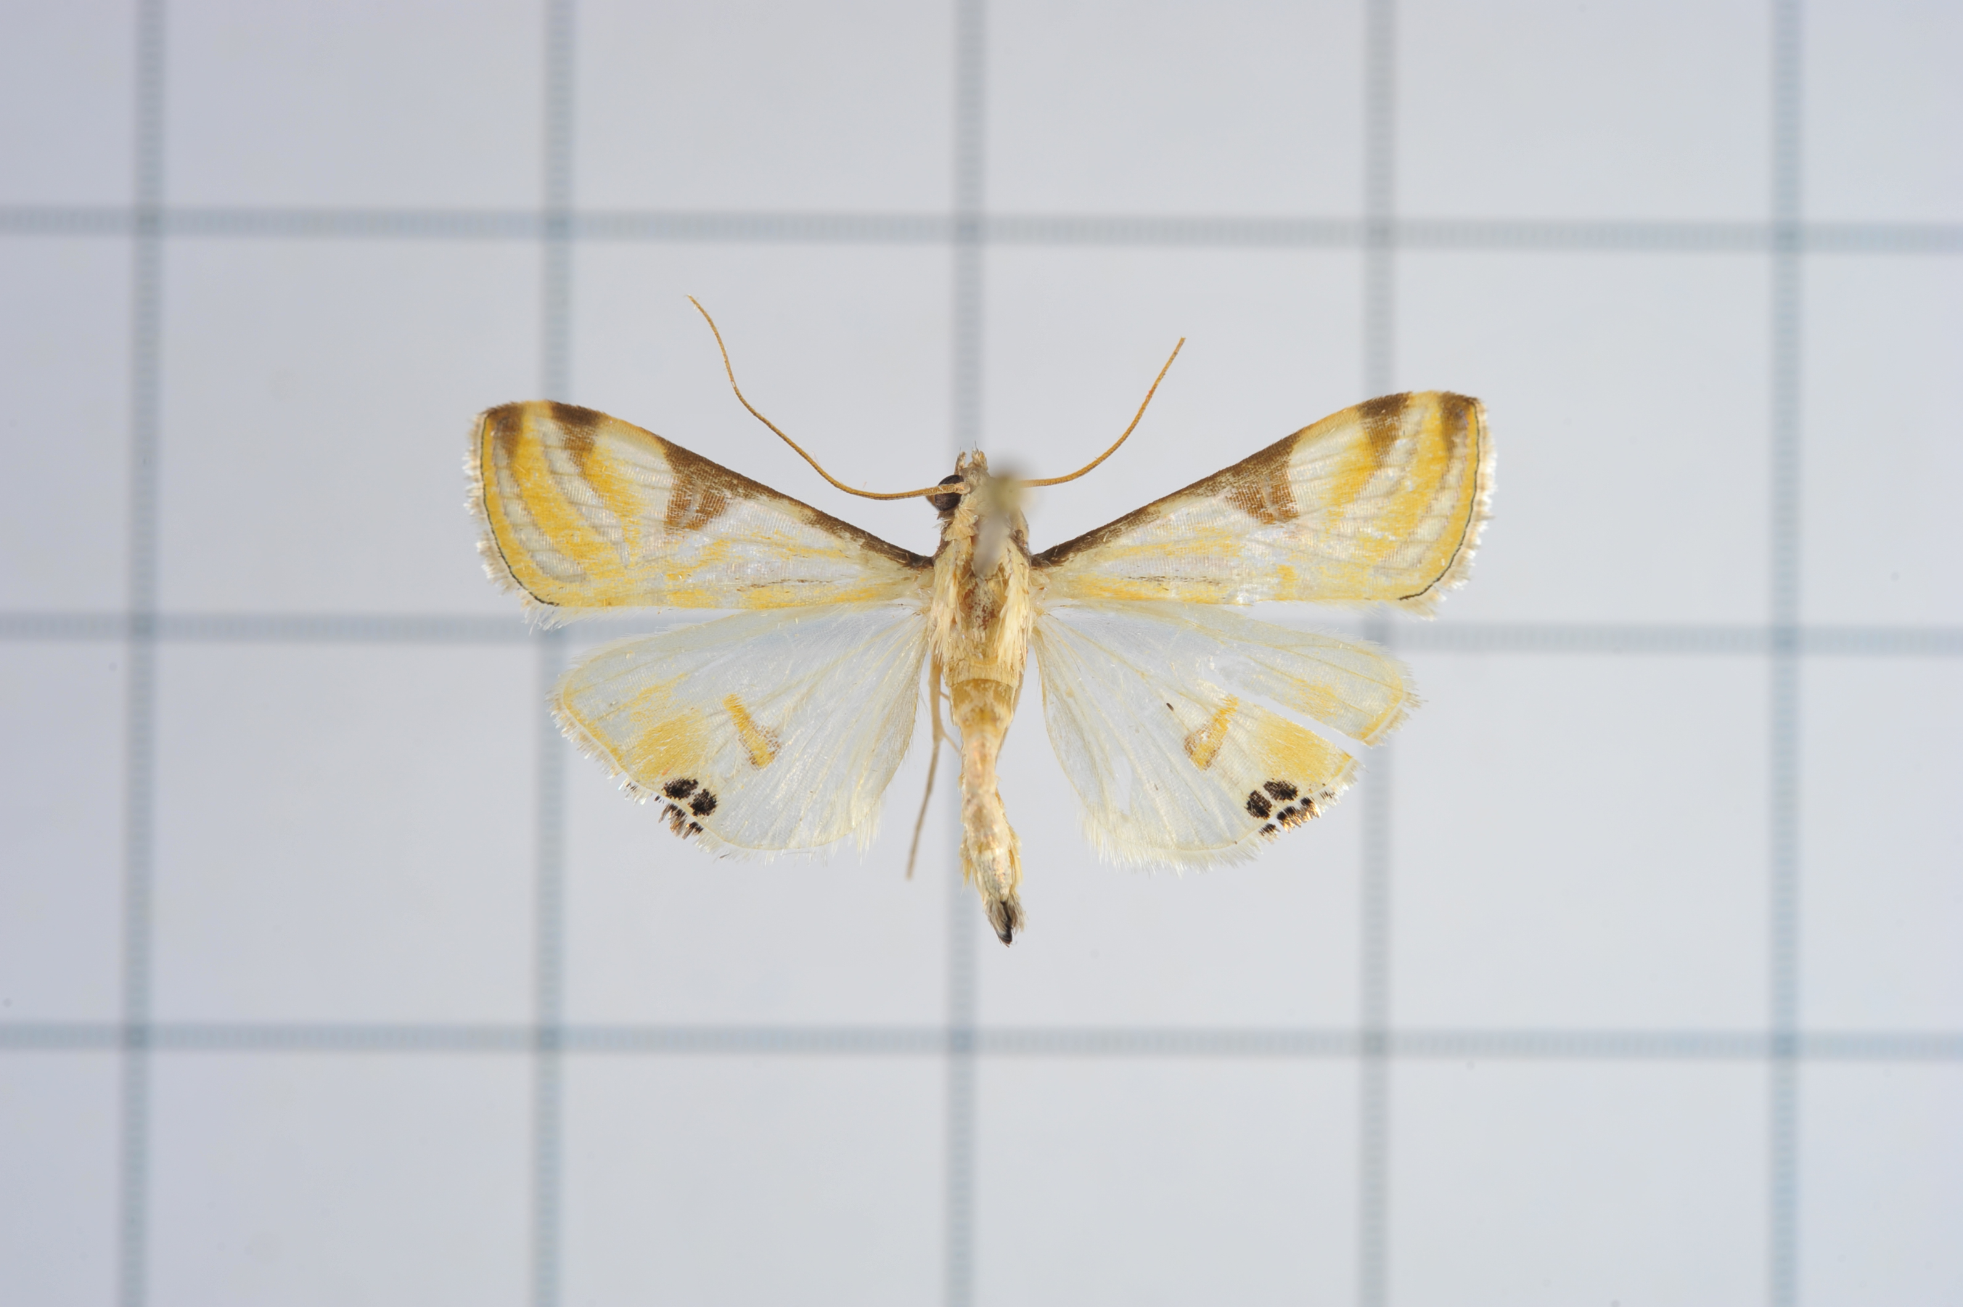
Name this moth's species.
Talanga sexpunctalis
